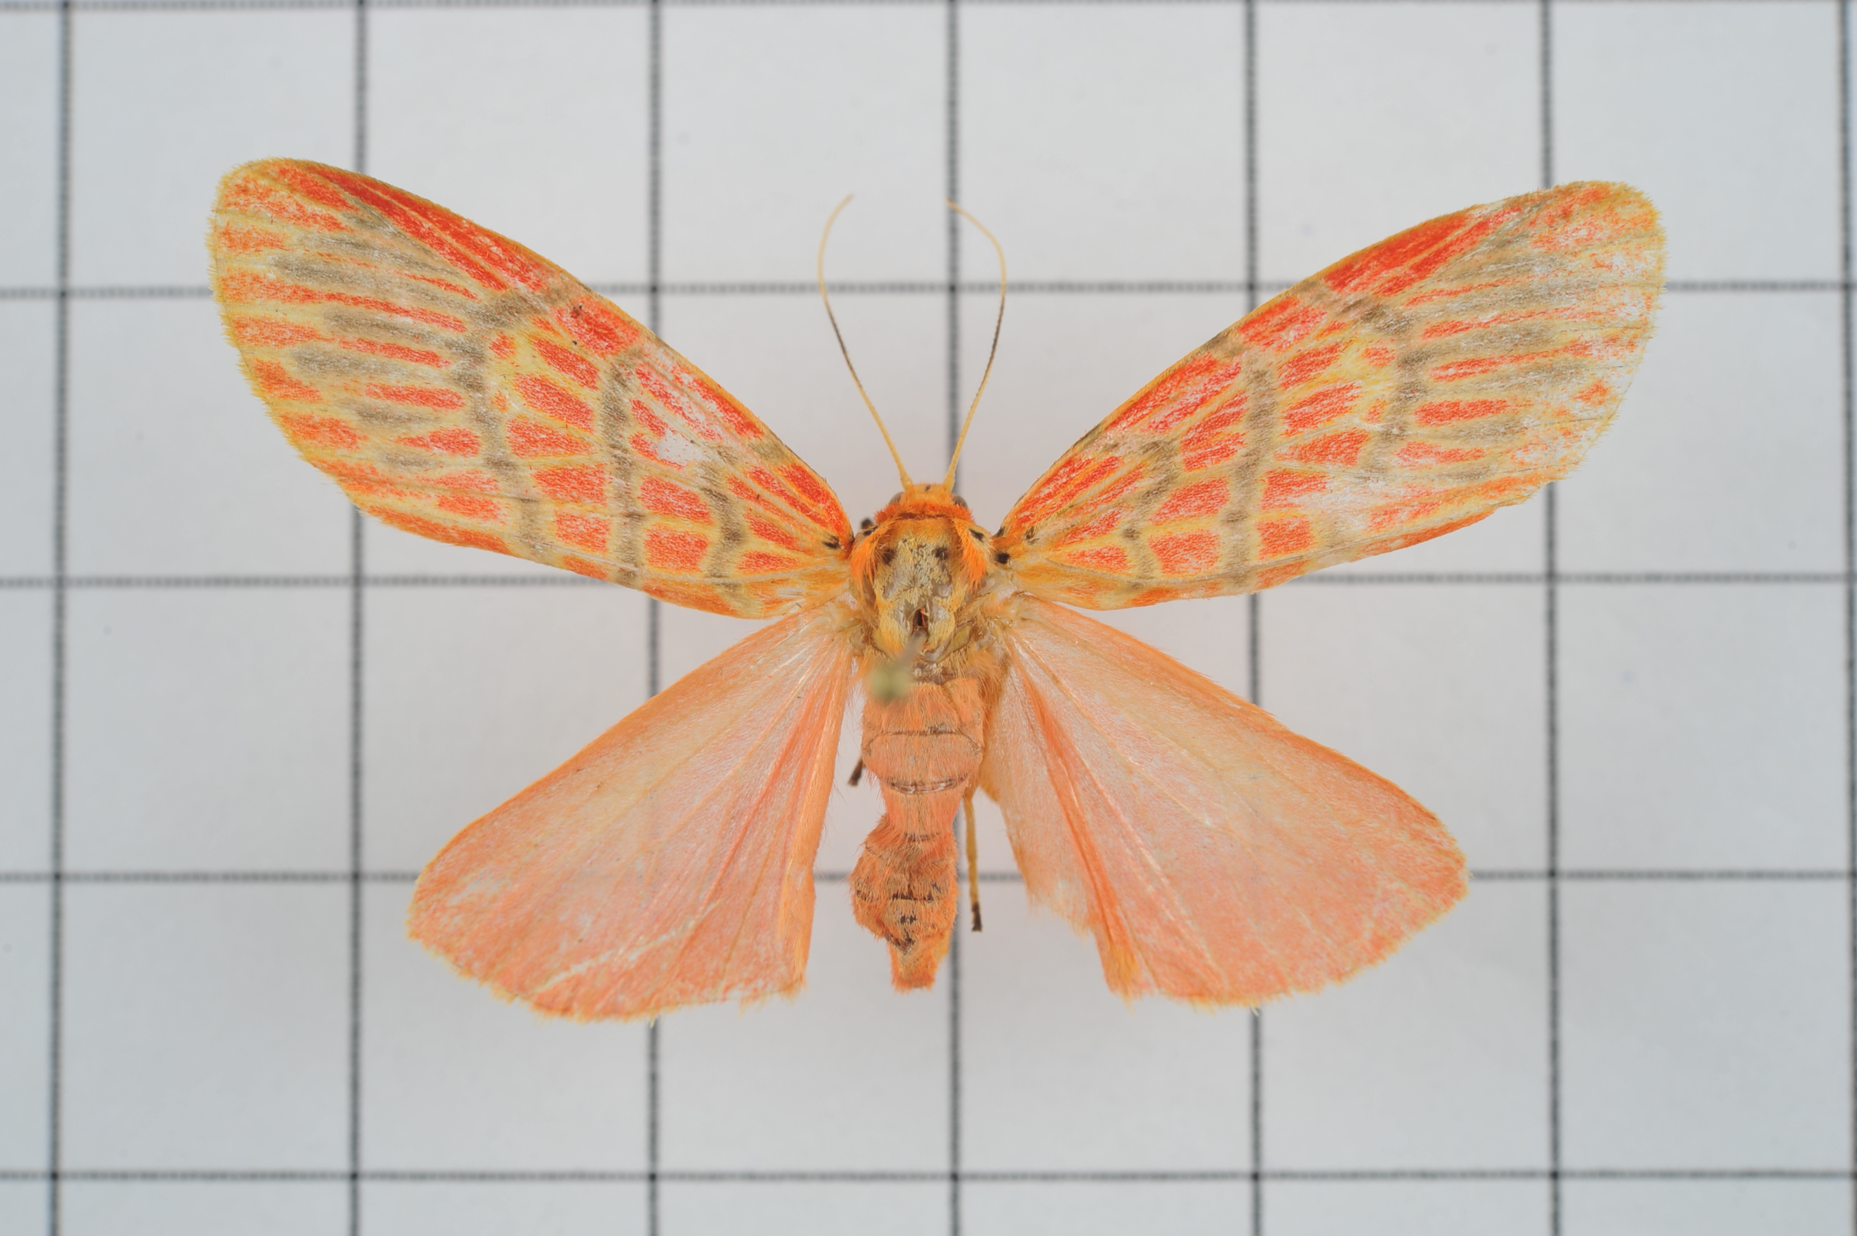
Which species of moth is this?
Barsine sauteri
